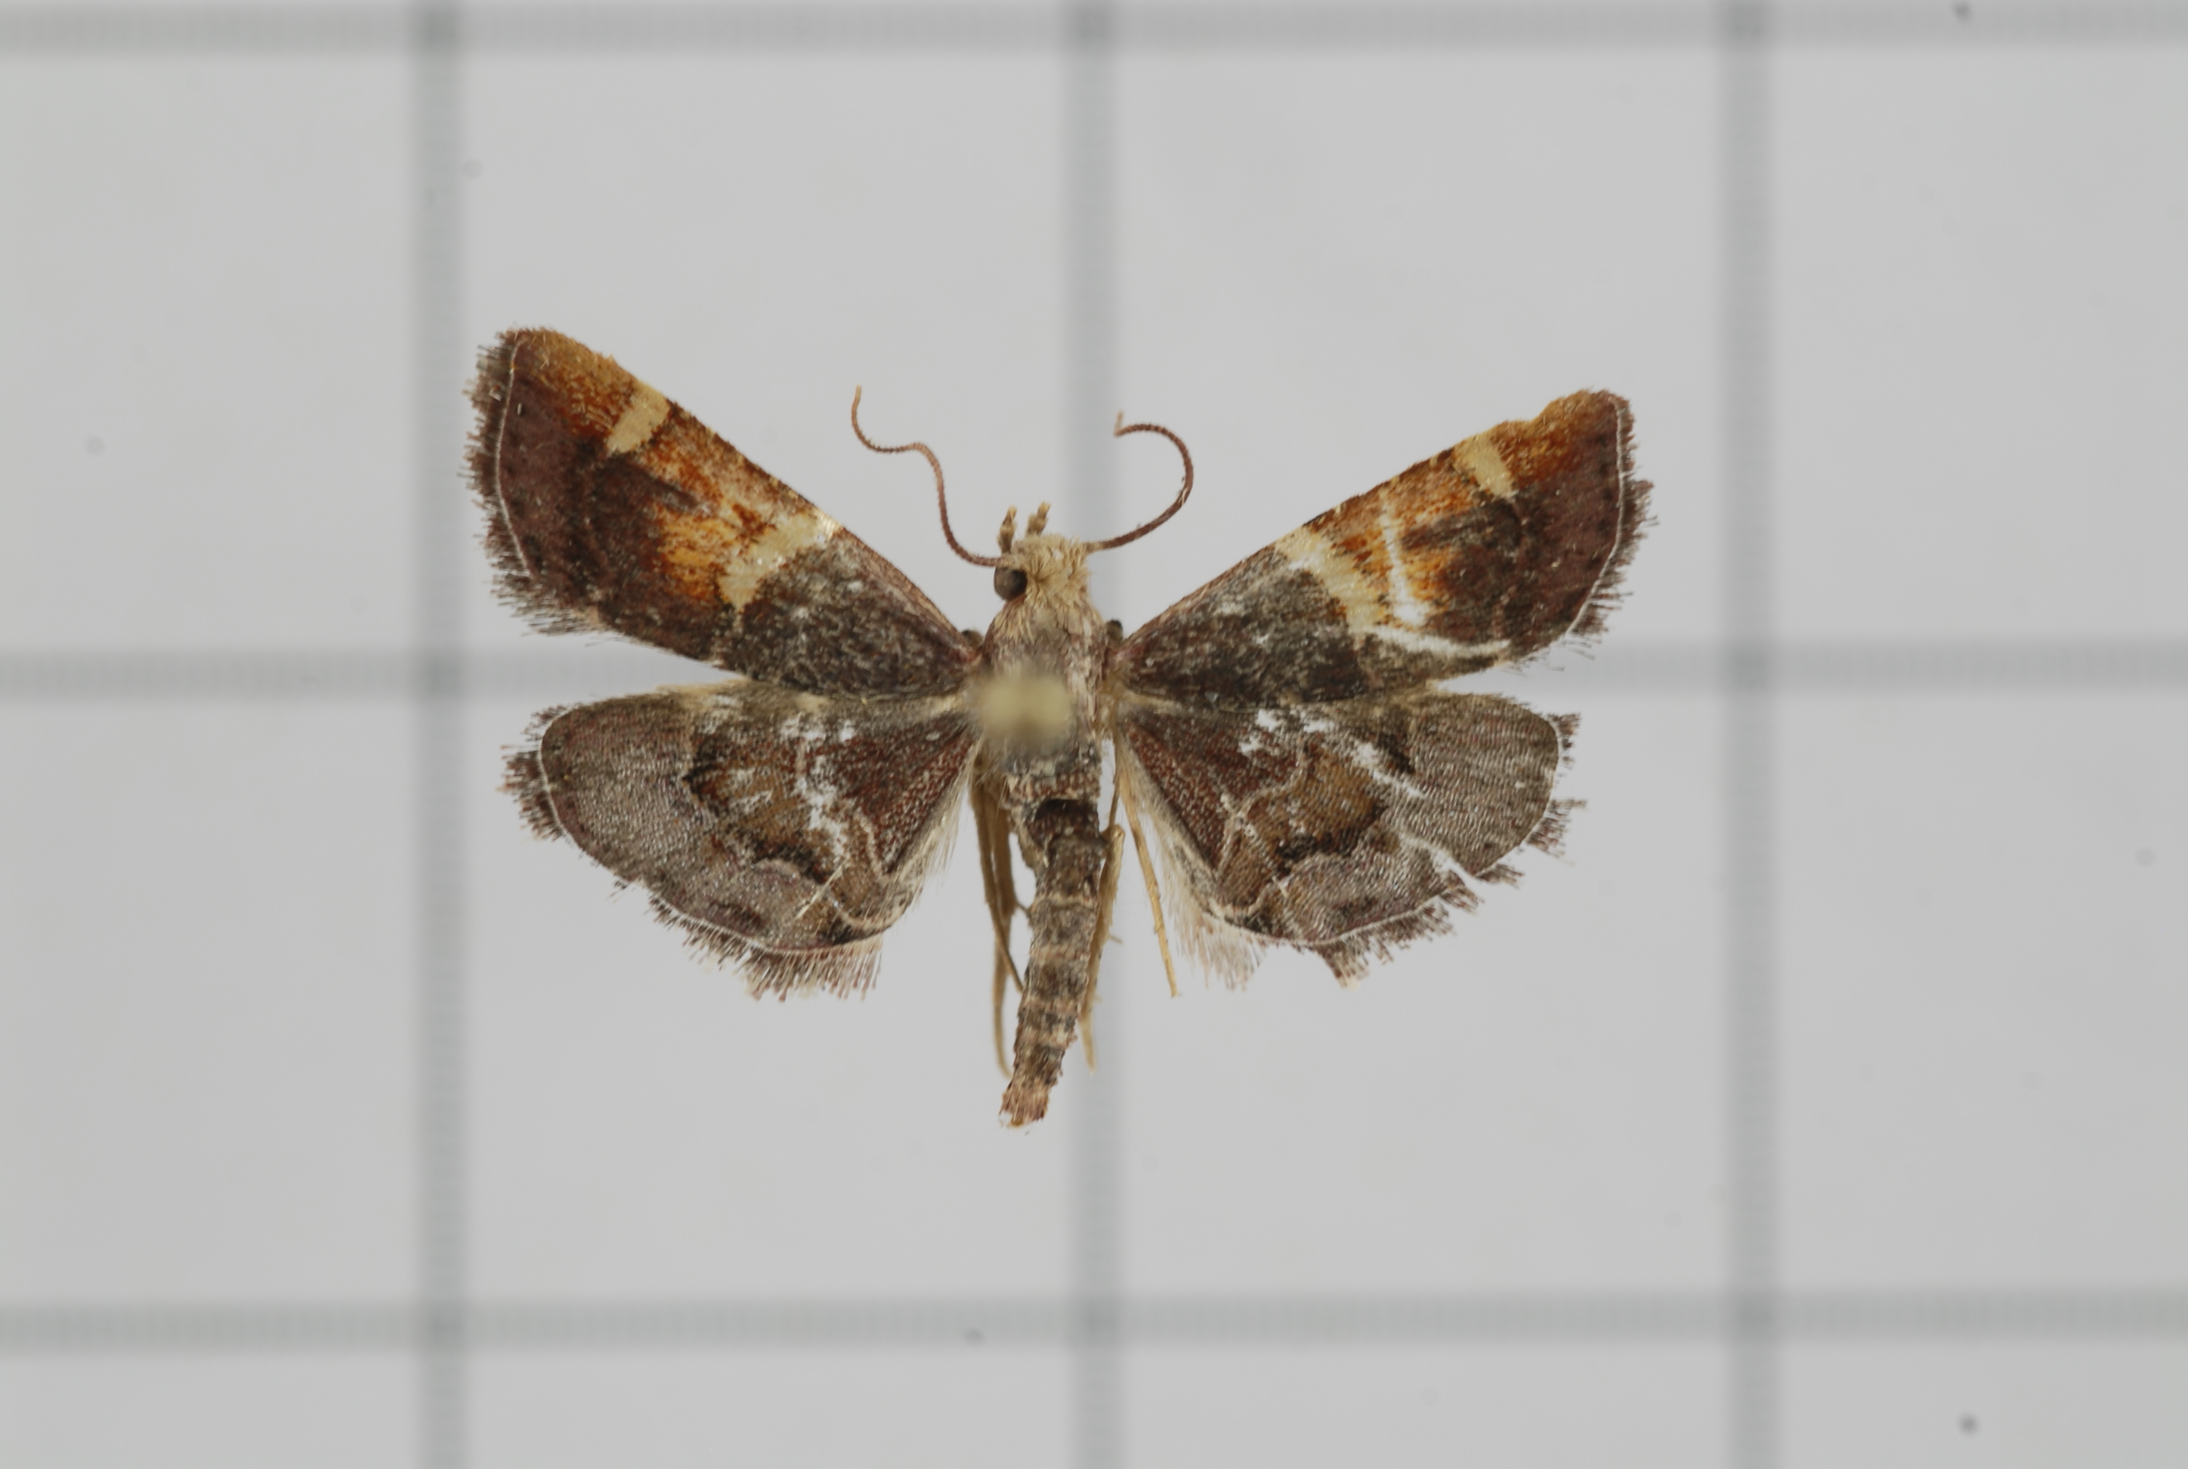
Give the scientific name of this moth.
Pyralis regalis
